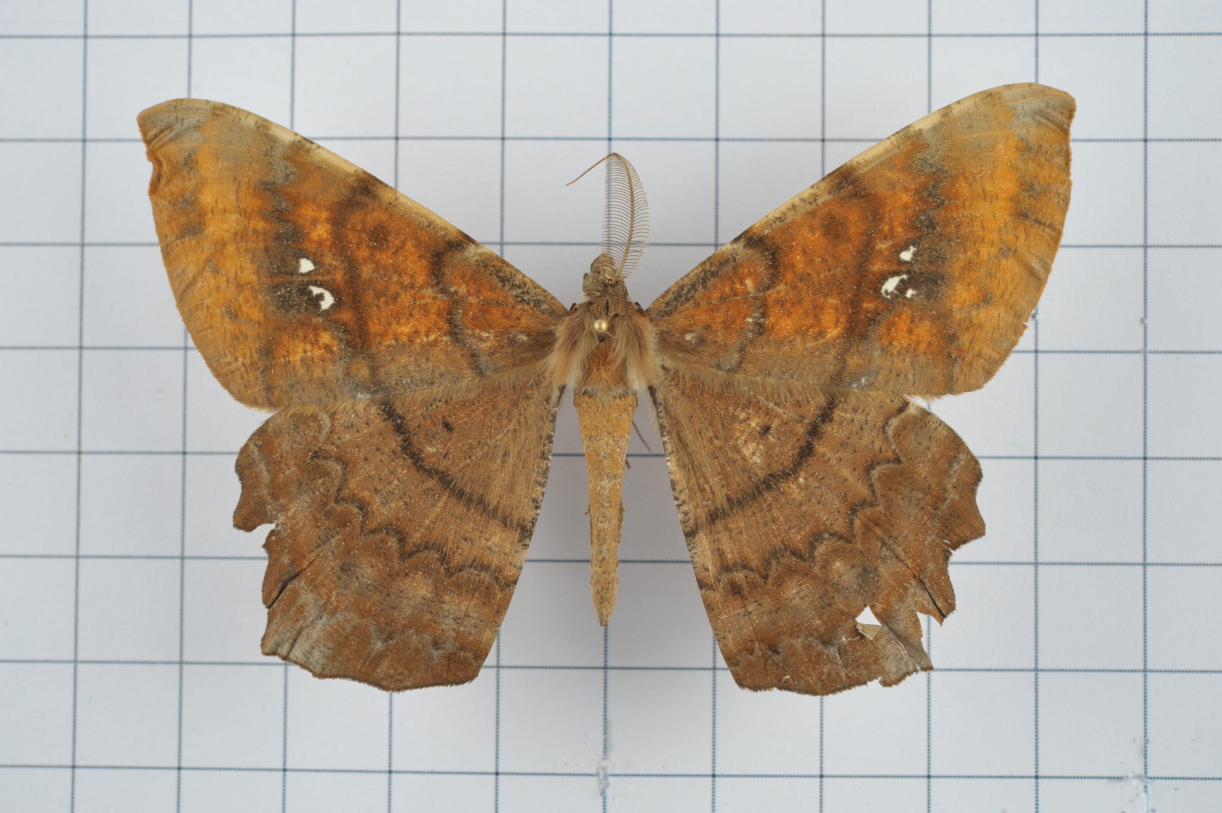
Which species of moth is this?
Amblychia angeronaria
